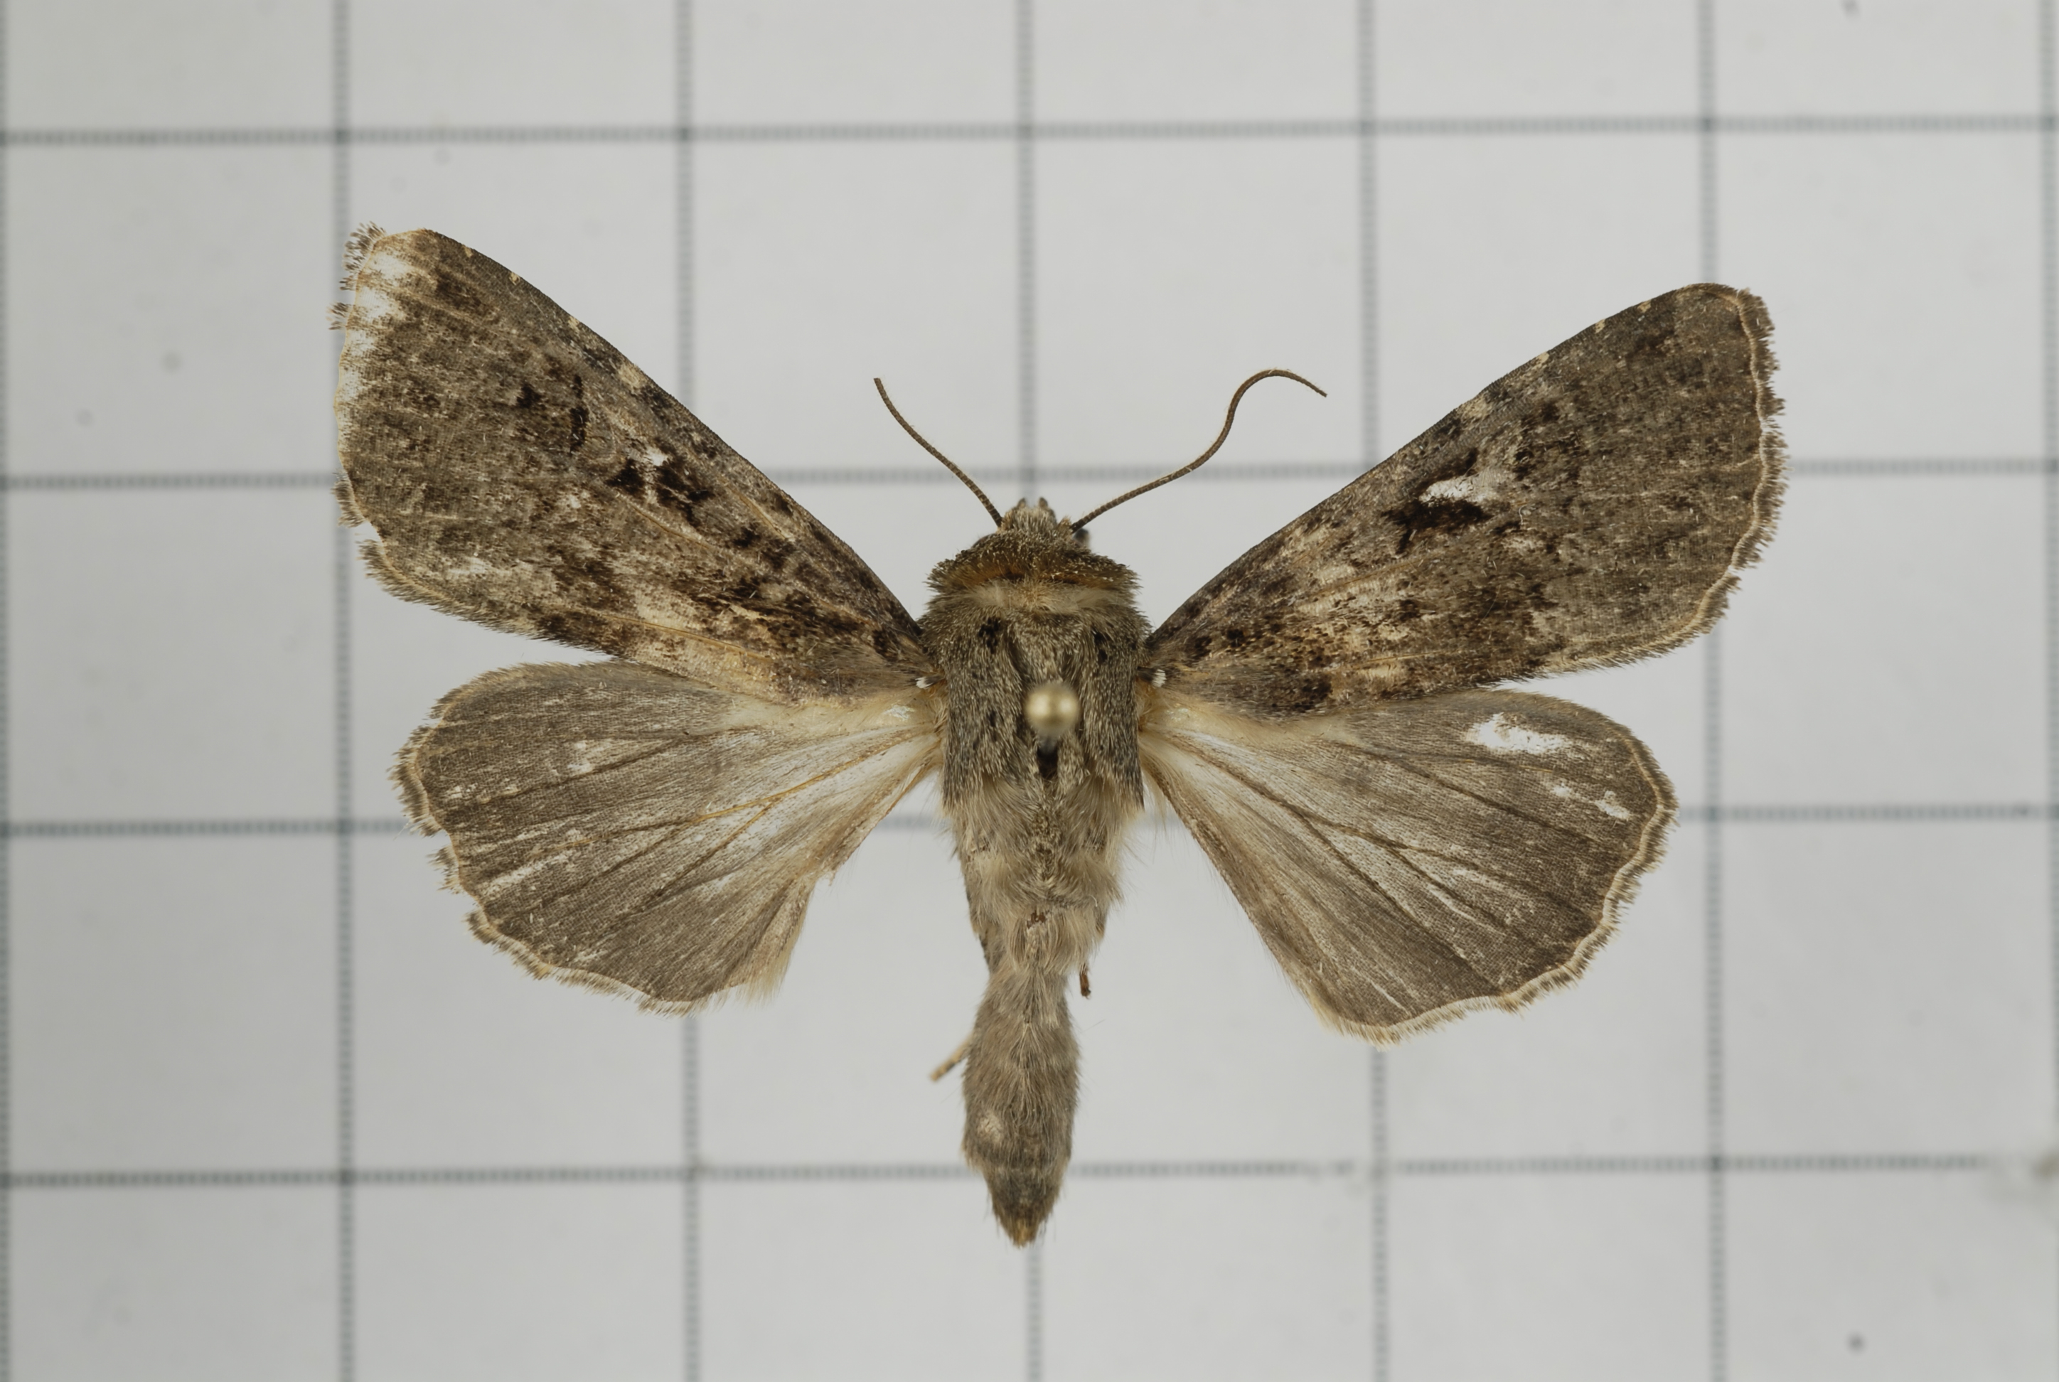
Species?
Apospasta rantaizanensis
